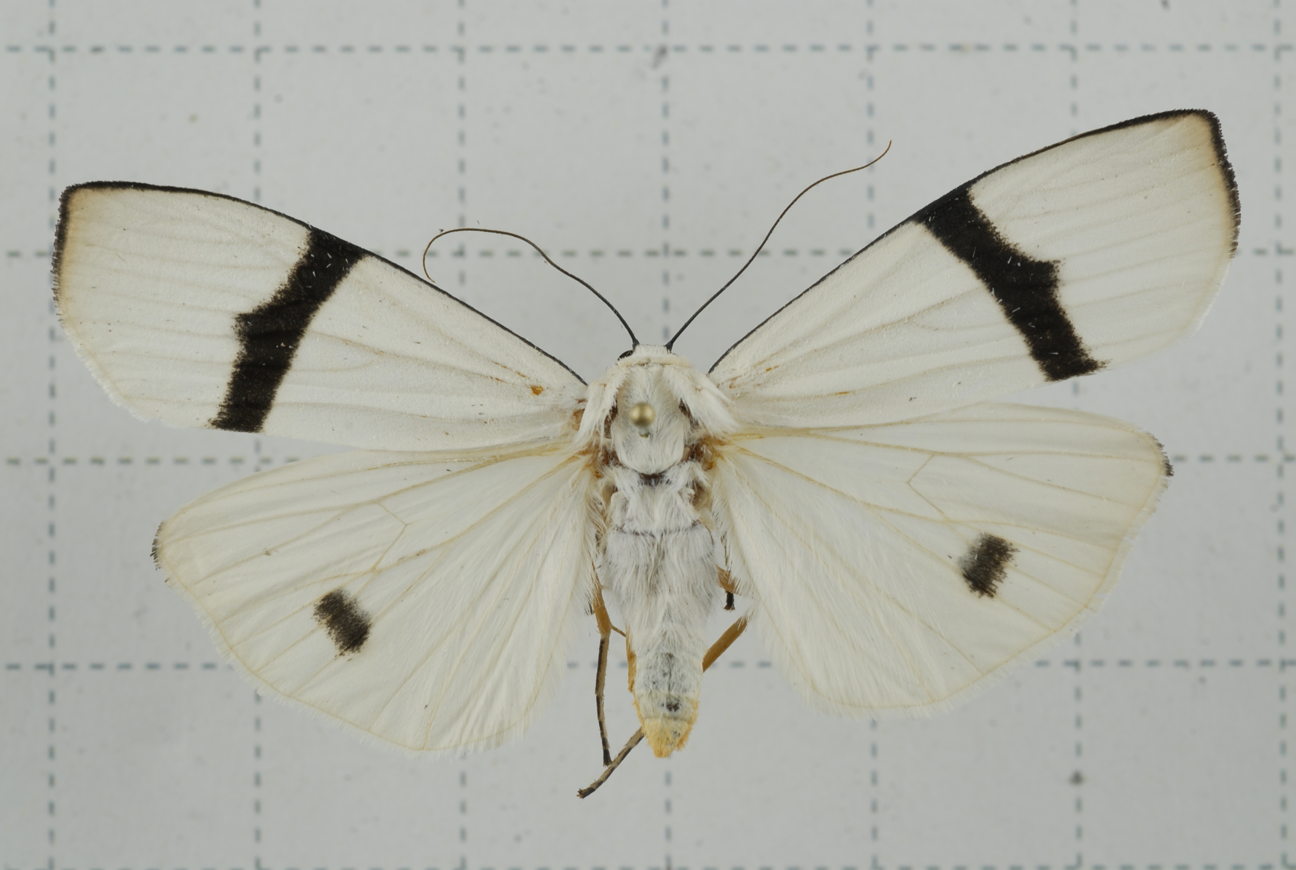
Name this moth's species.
Vamuna alboluteora
